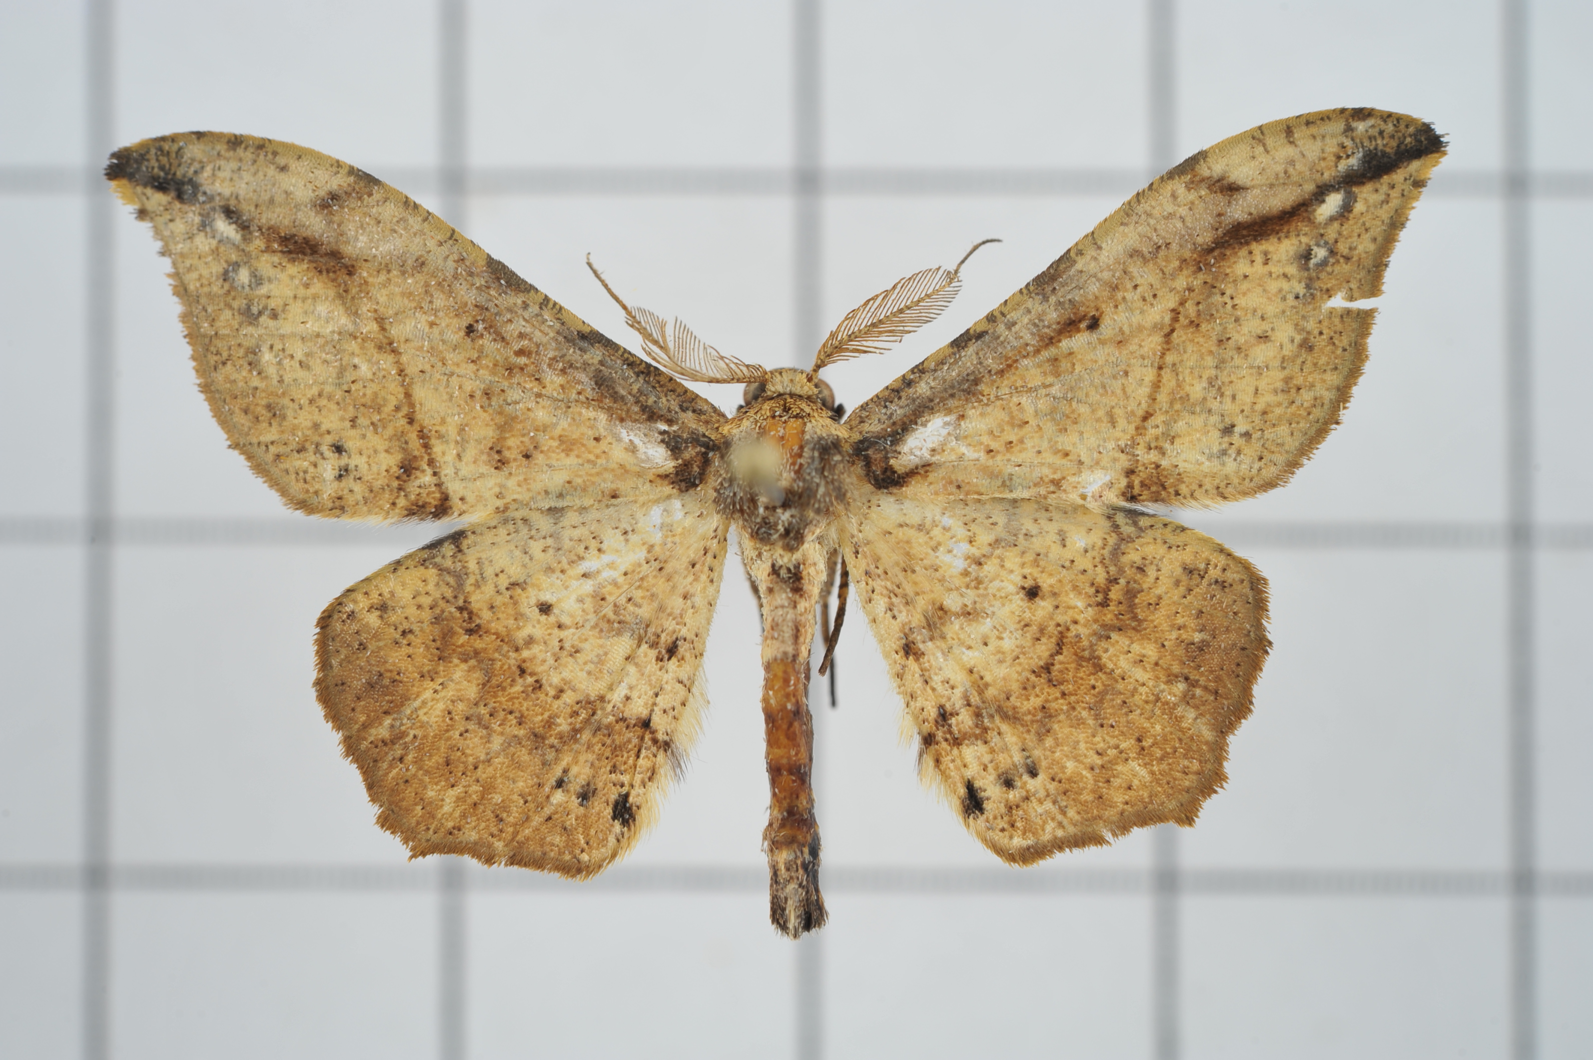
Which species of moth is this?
Hyposidra infixaria
